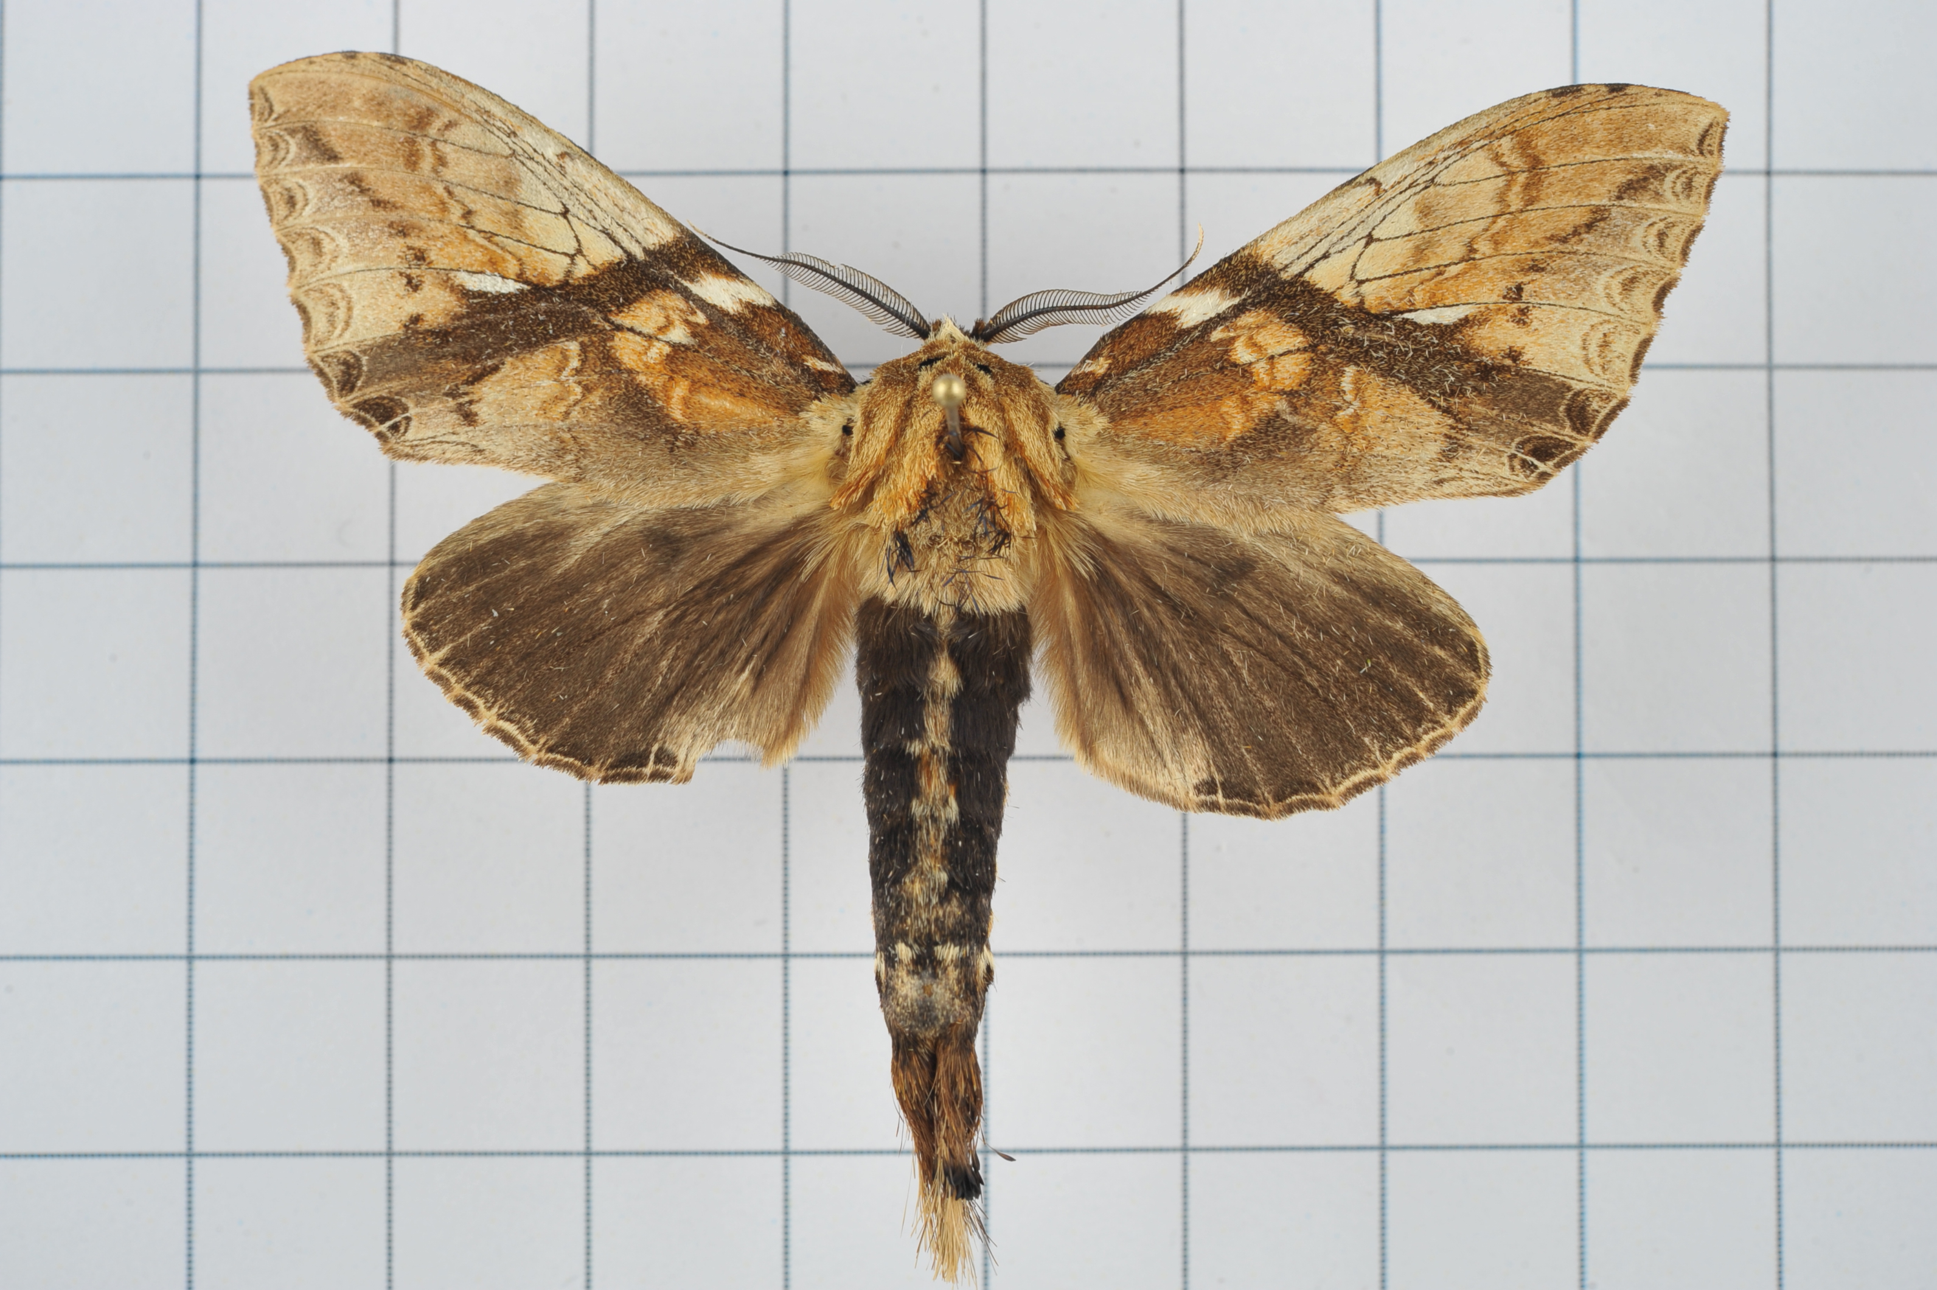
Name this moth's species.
Dudusa nobilis
